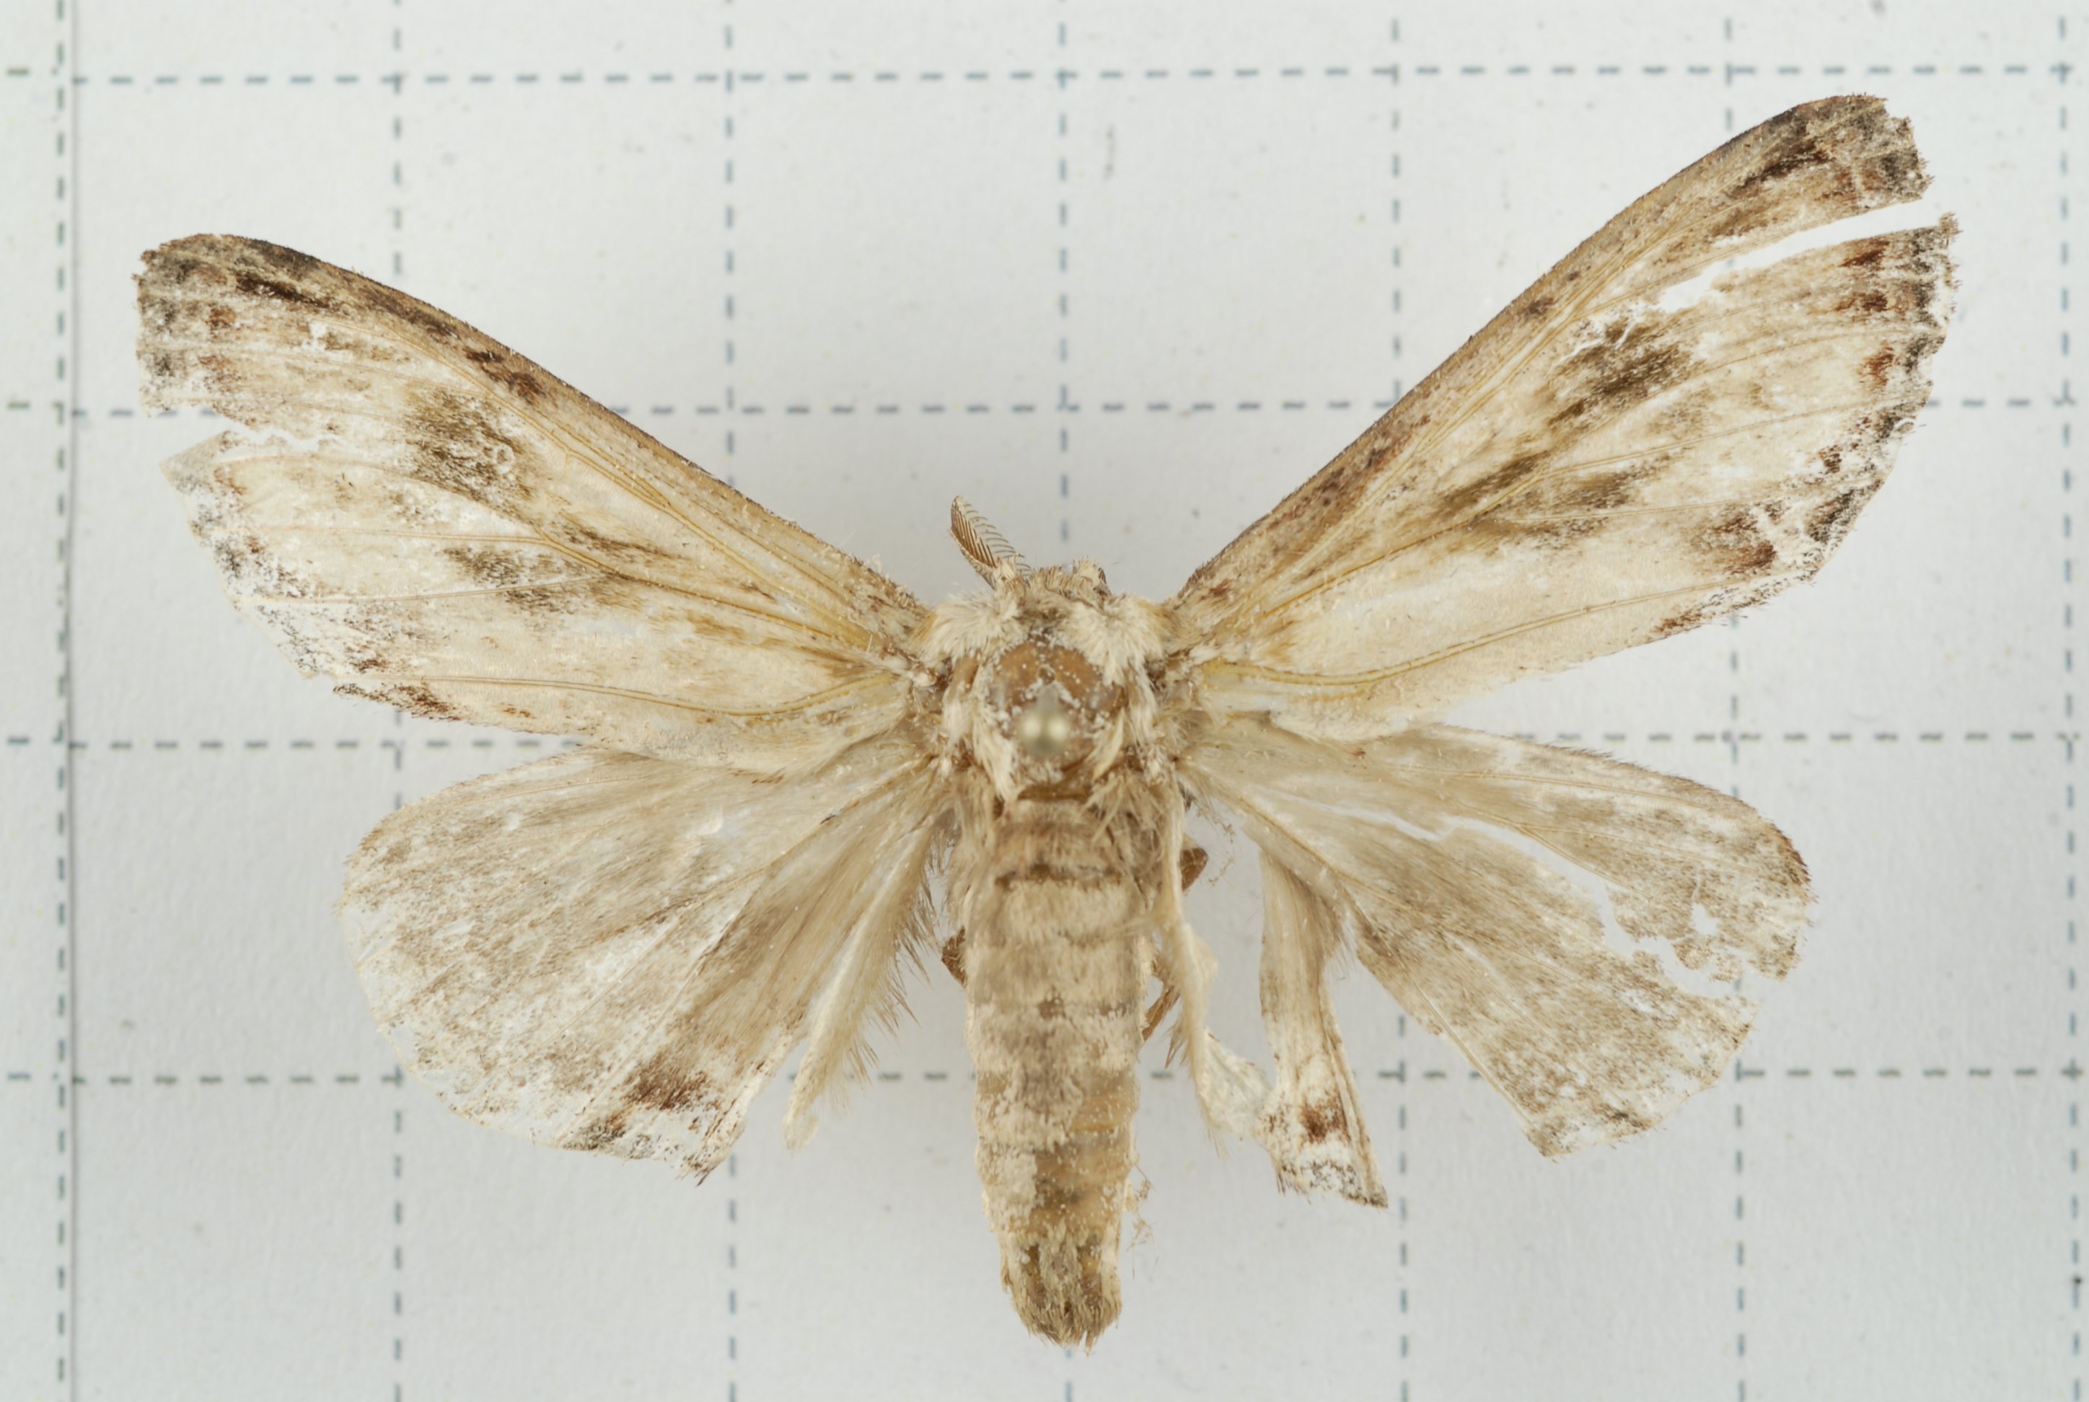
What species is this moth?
Hupodonta corticalis
